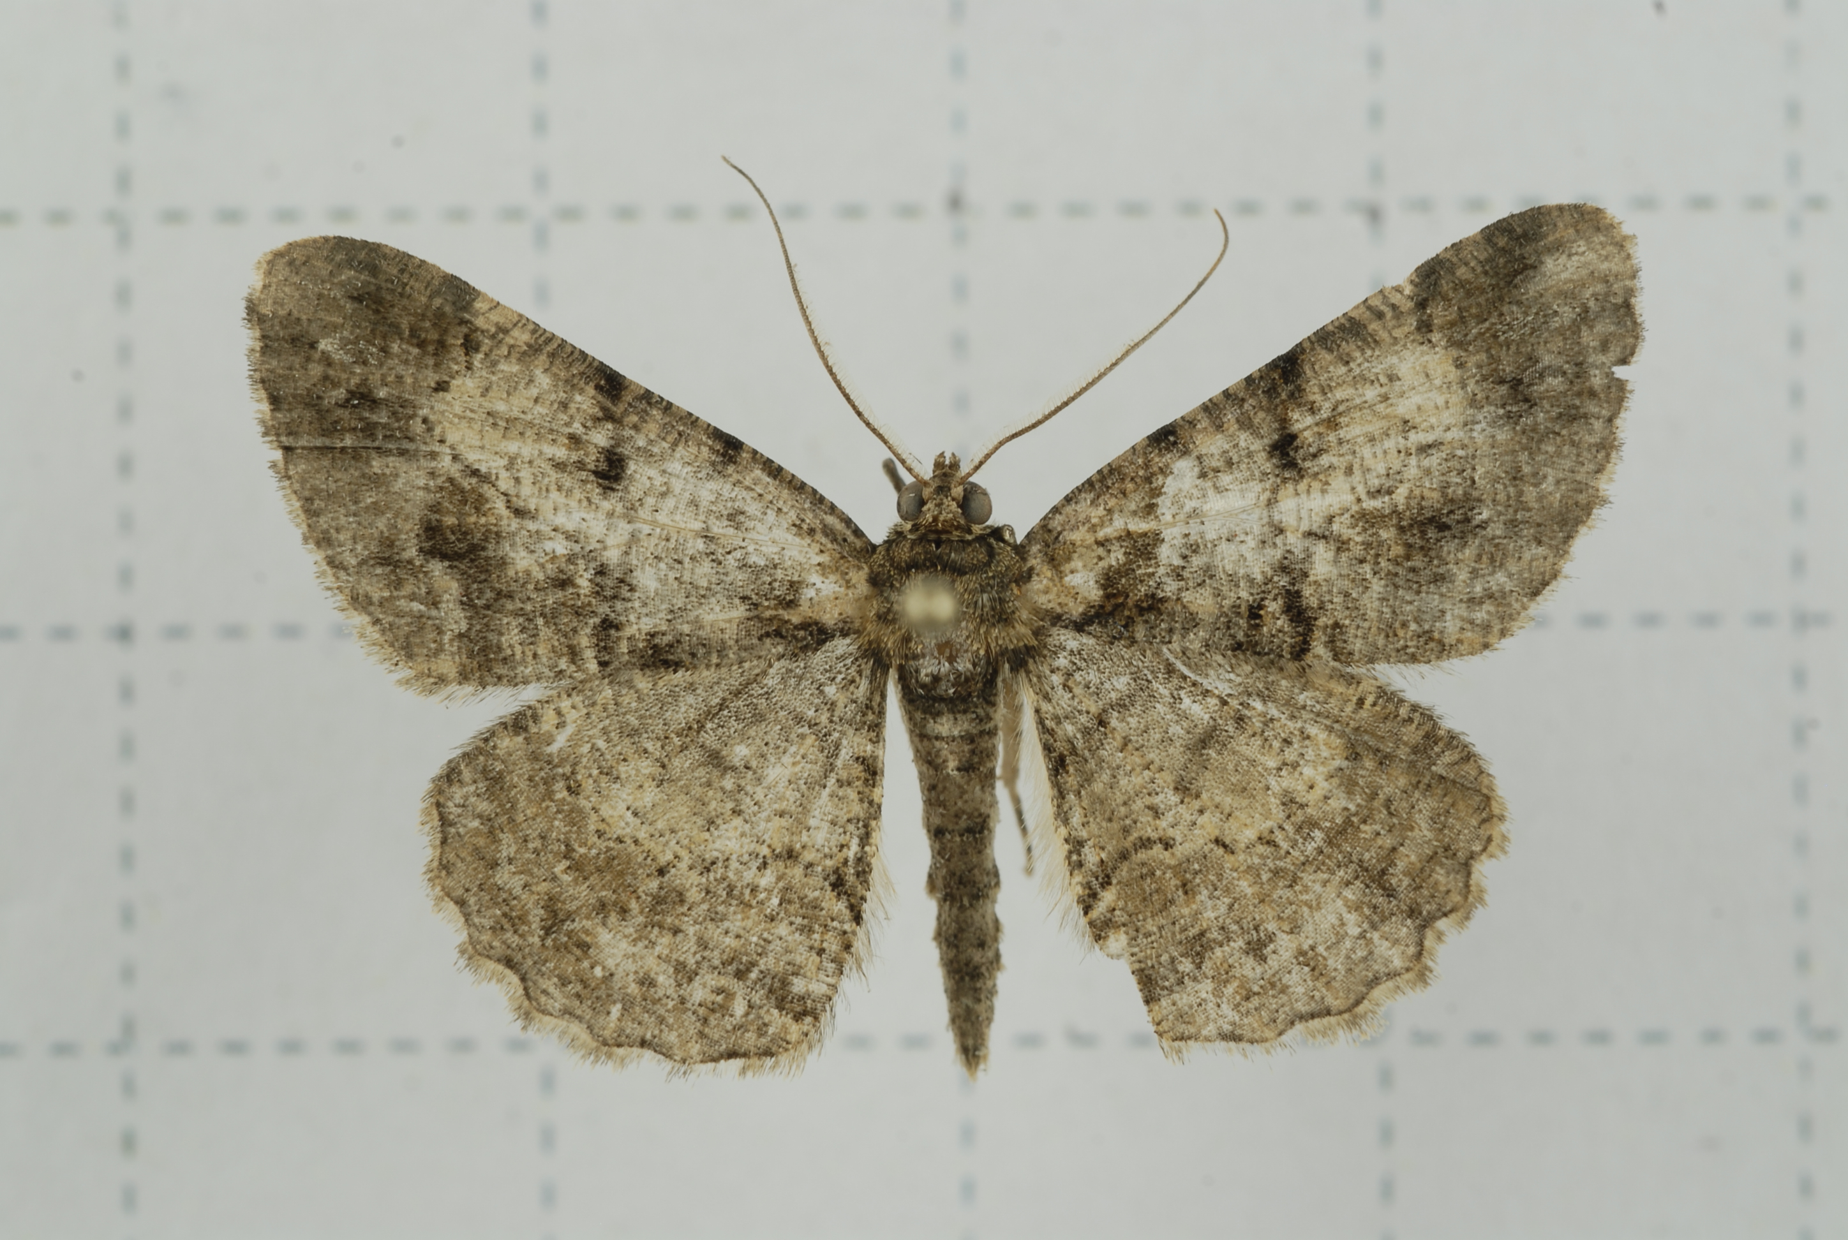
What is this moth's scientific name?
Psilalcis pulveraria
